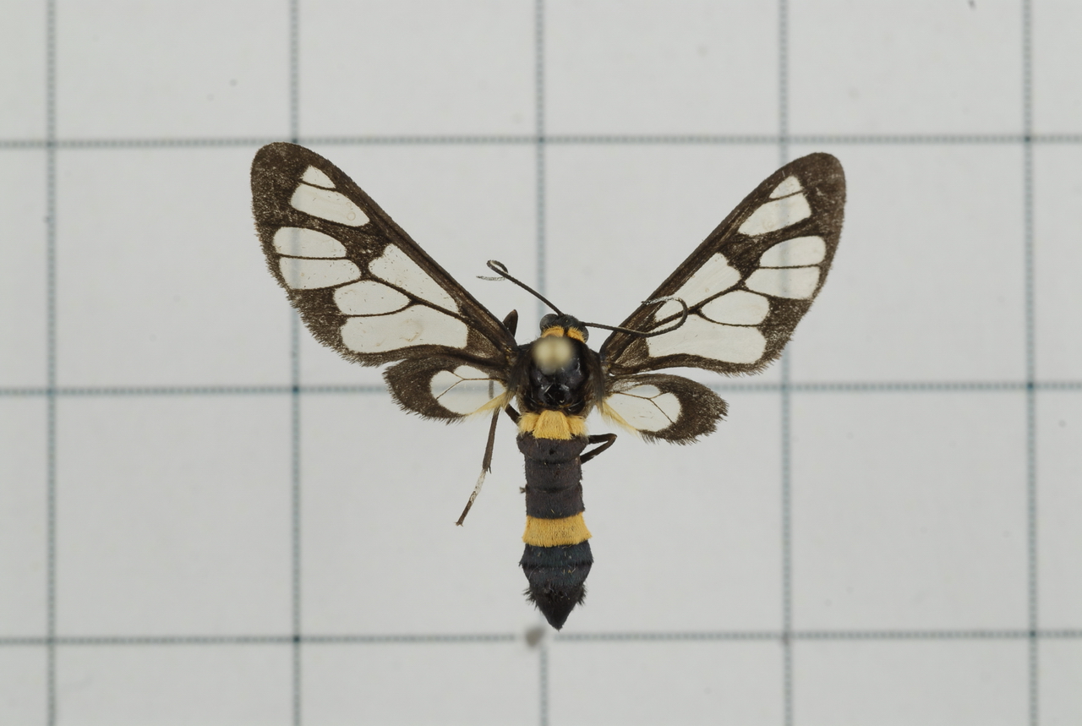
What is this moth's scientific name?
Syntomoides imaon
